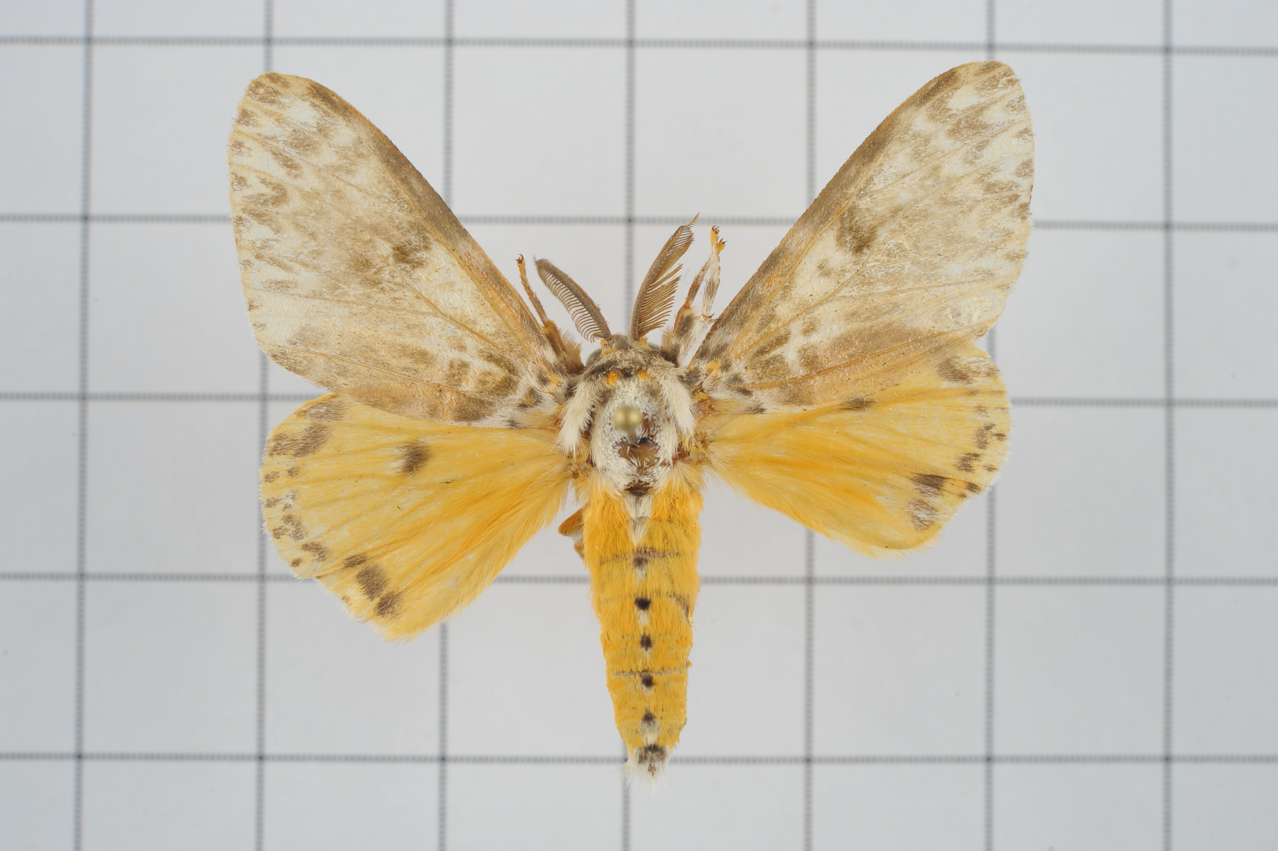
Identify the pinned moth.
Lymantria mathura subpallida
